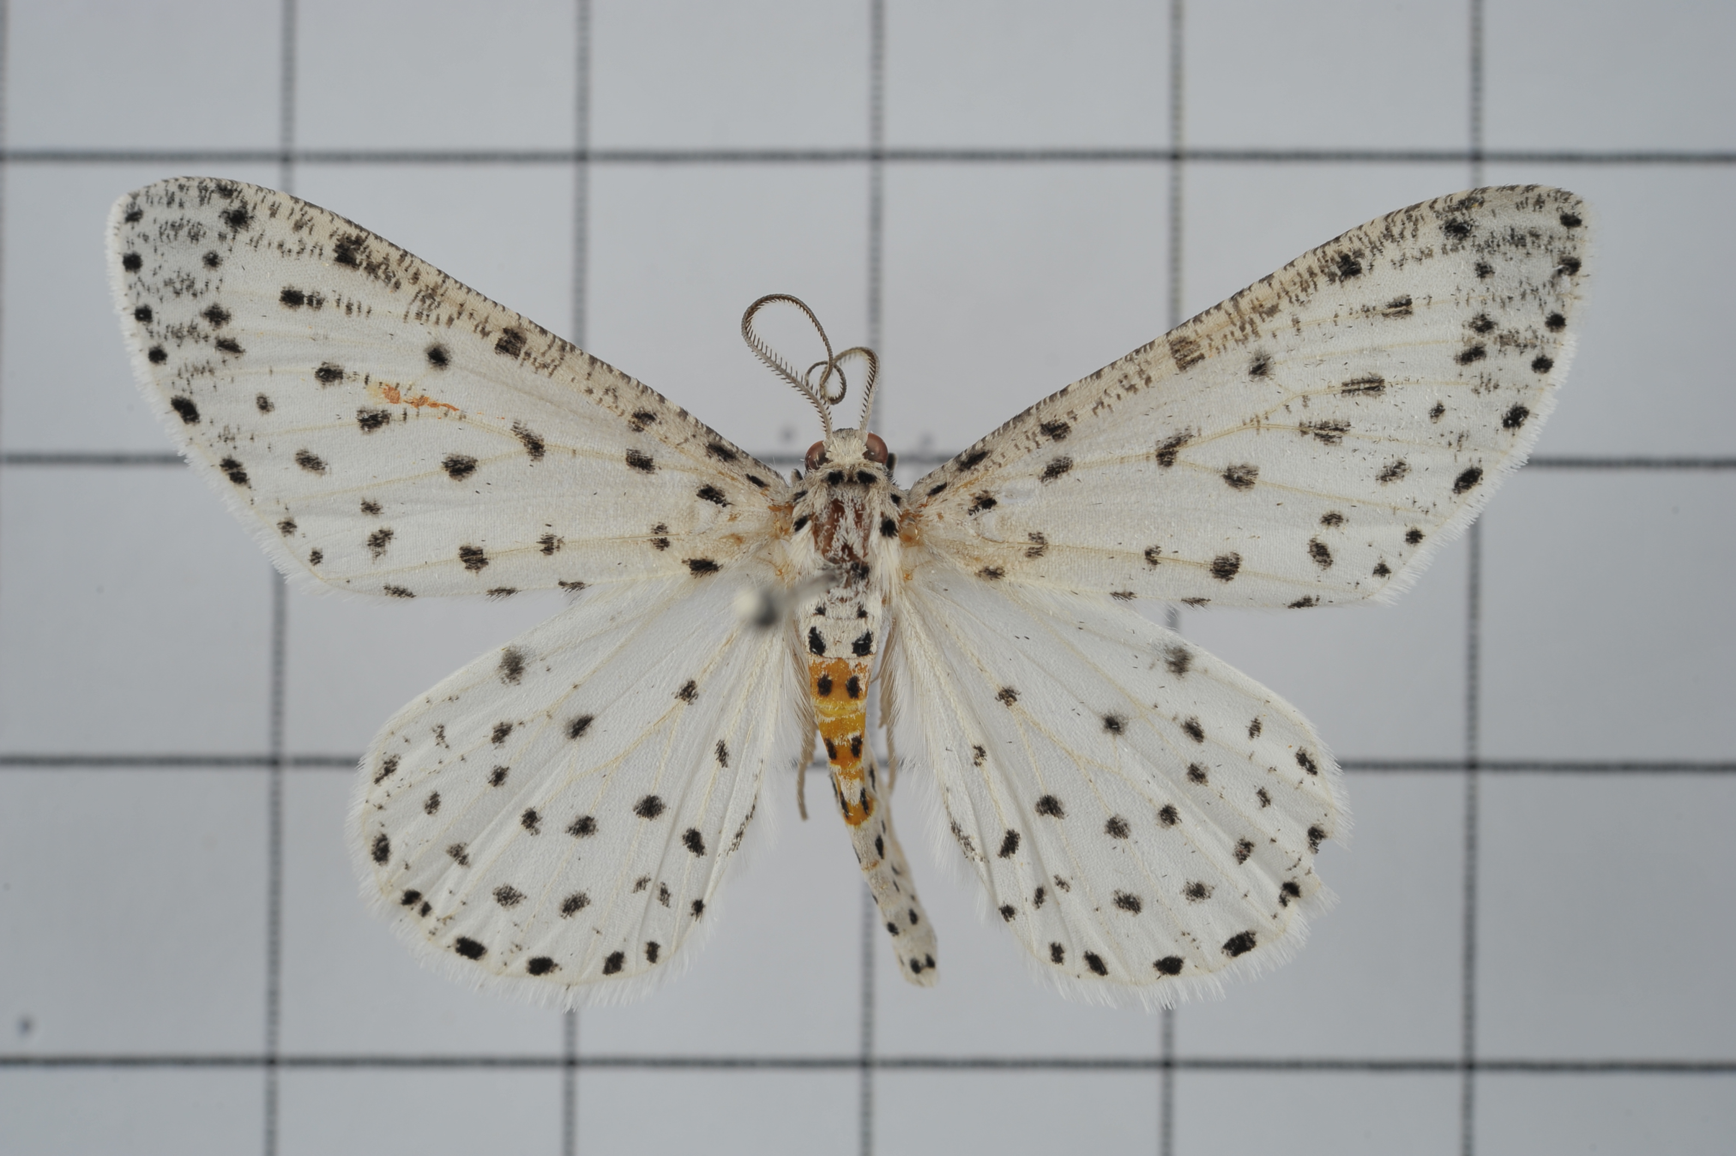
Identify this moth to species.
Xenoplia trivialis
